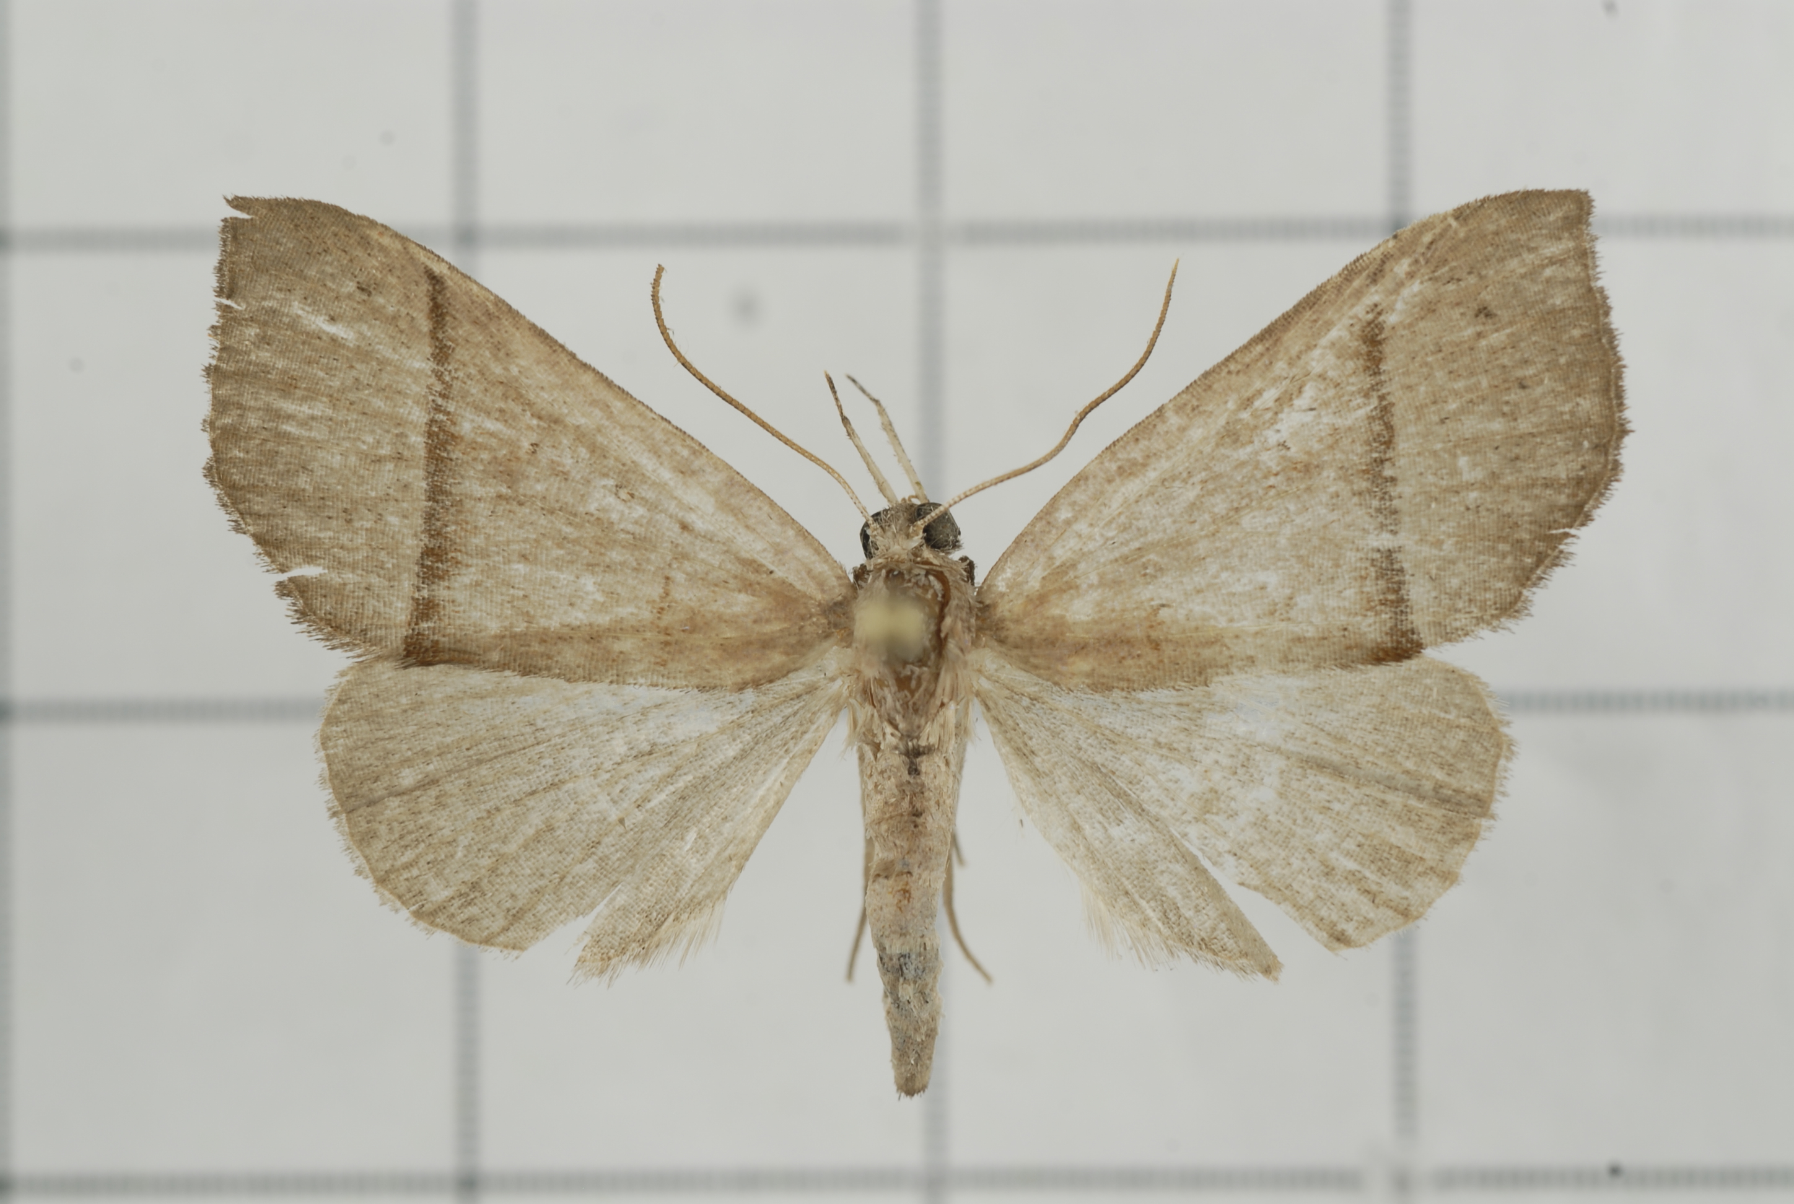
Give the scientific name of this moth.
Hepatica irrorata
